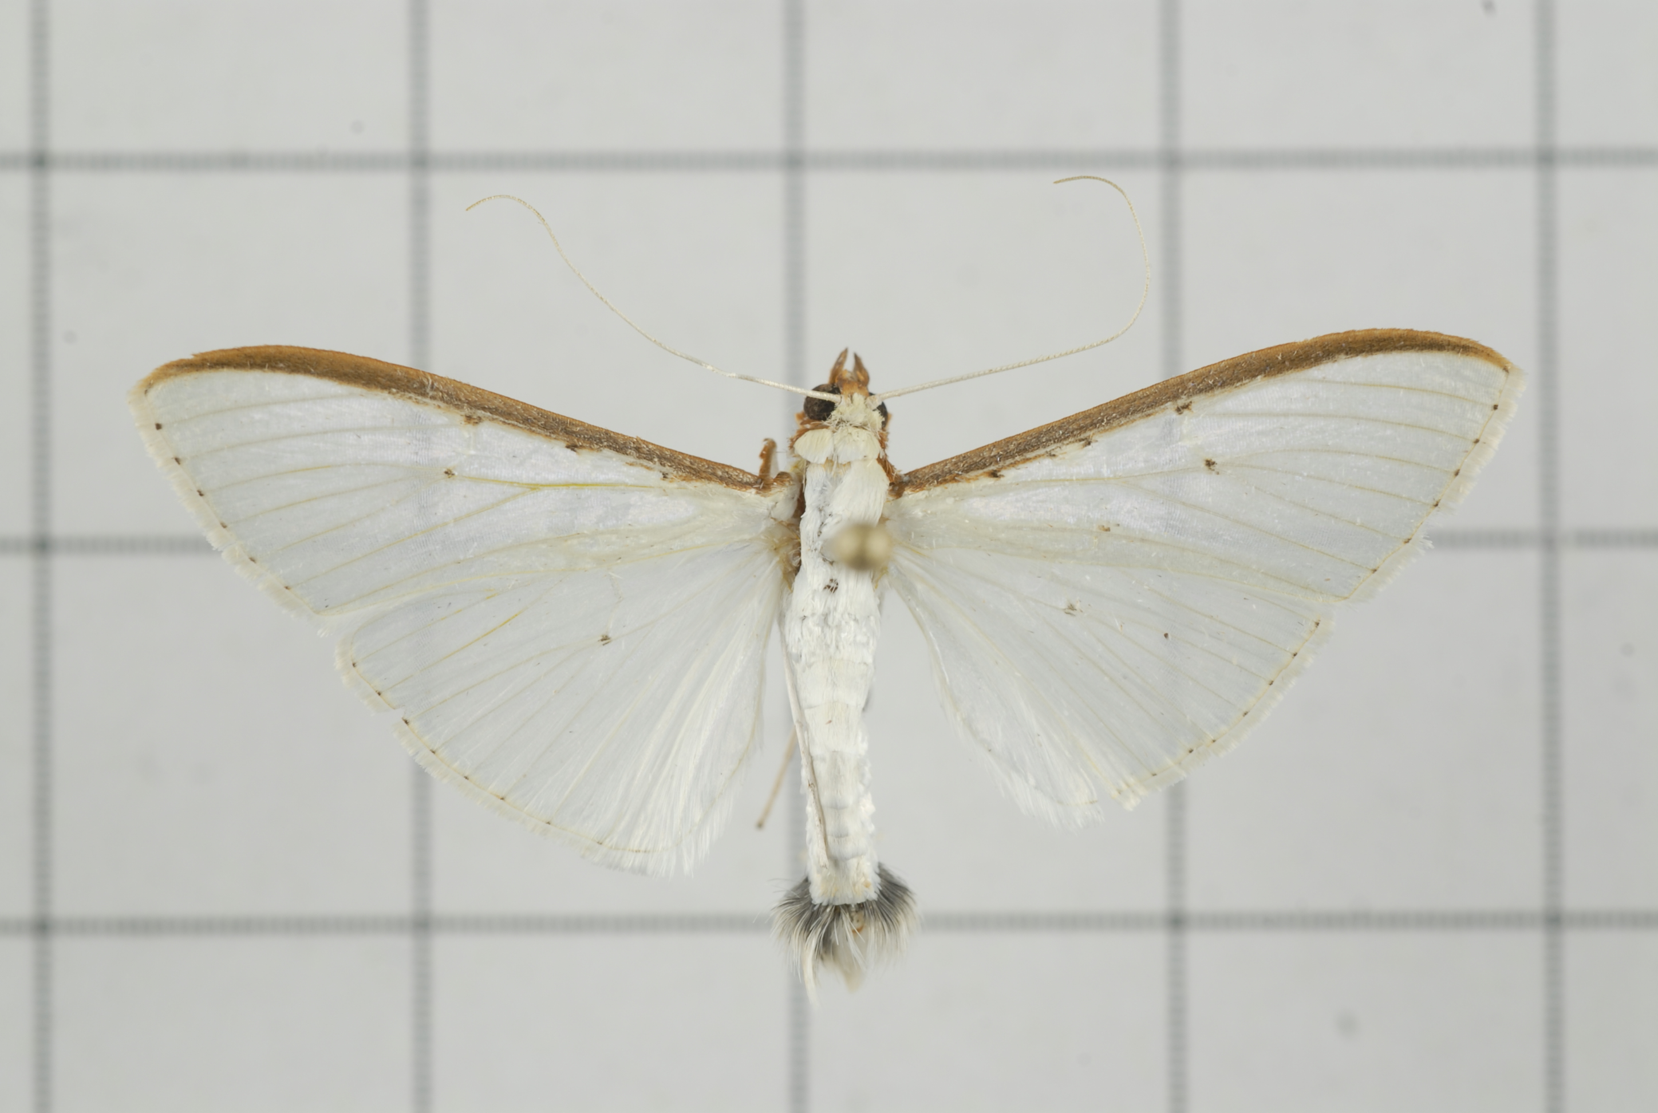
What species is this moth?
Palpita asiaticalis
